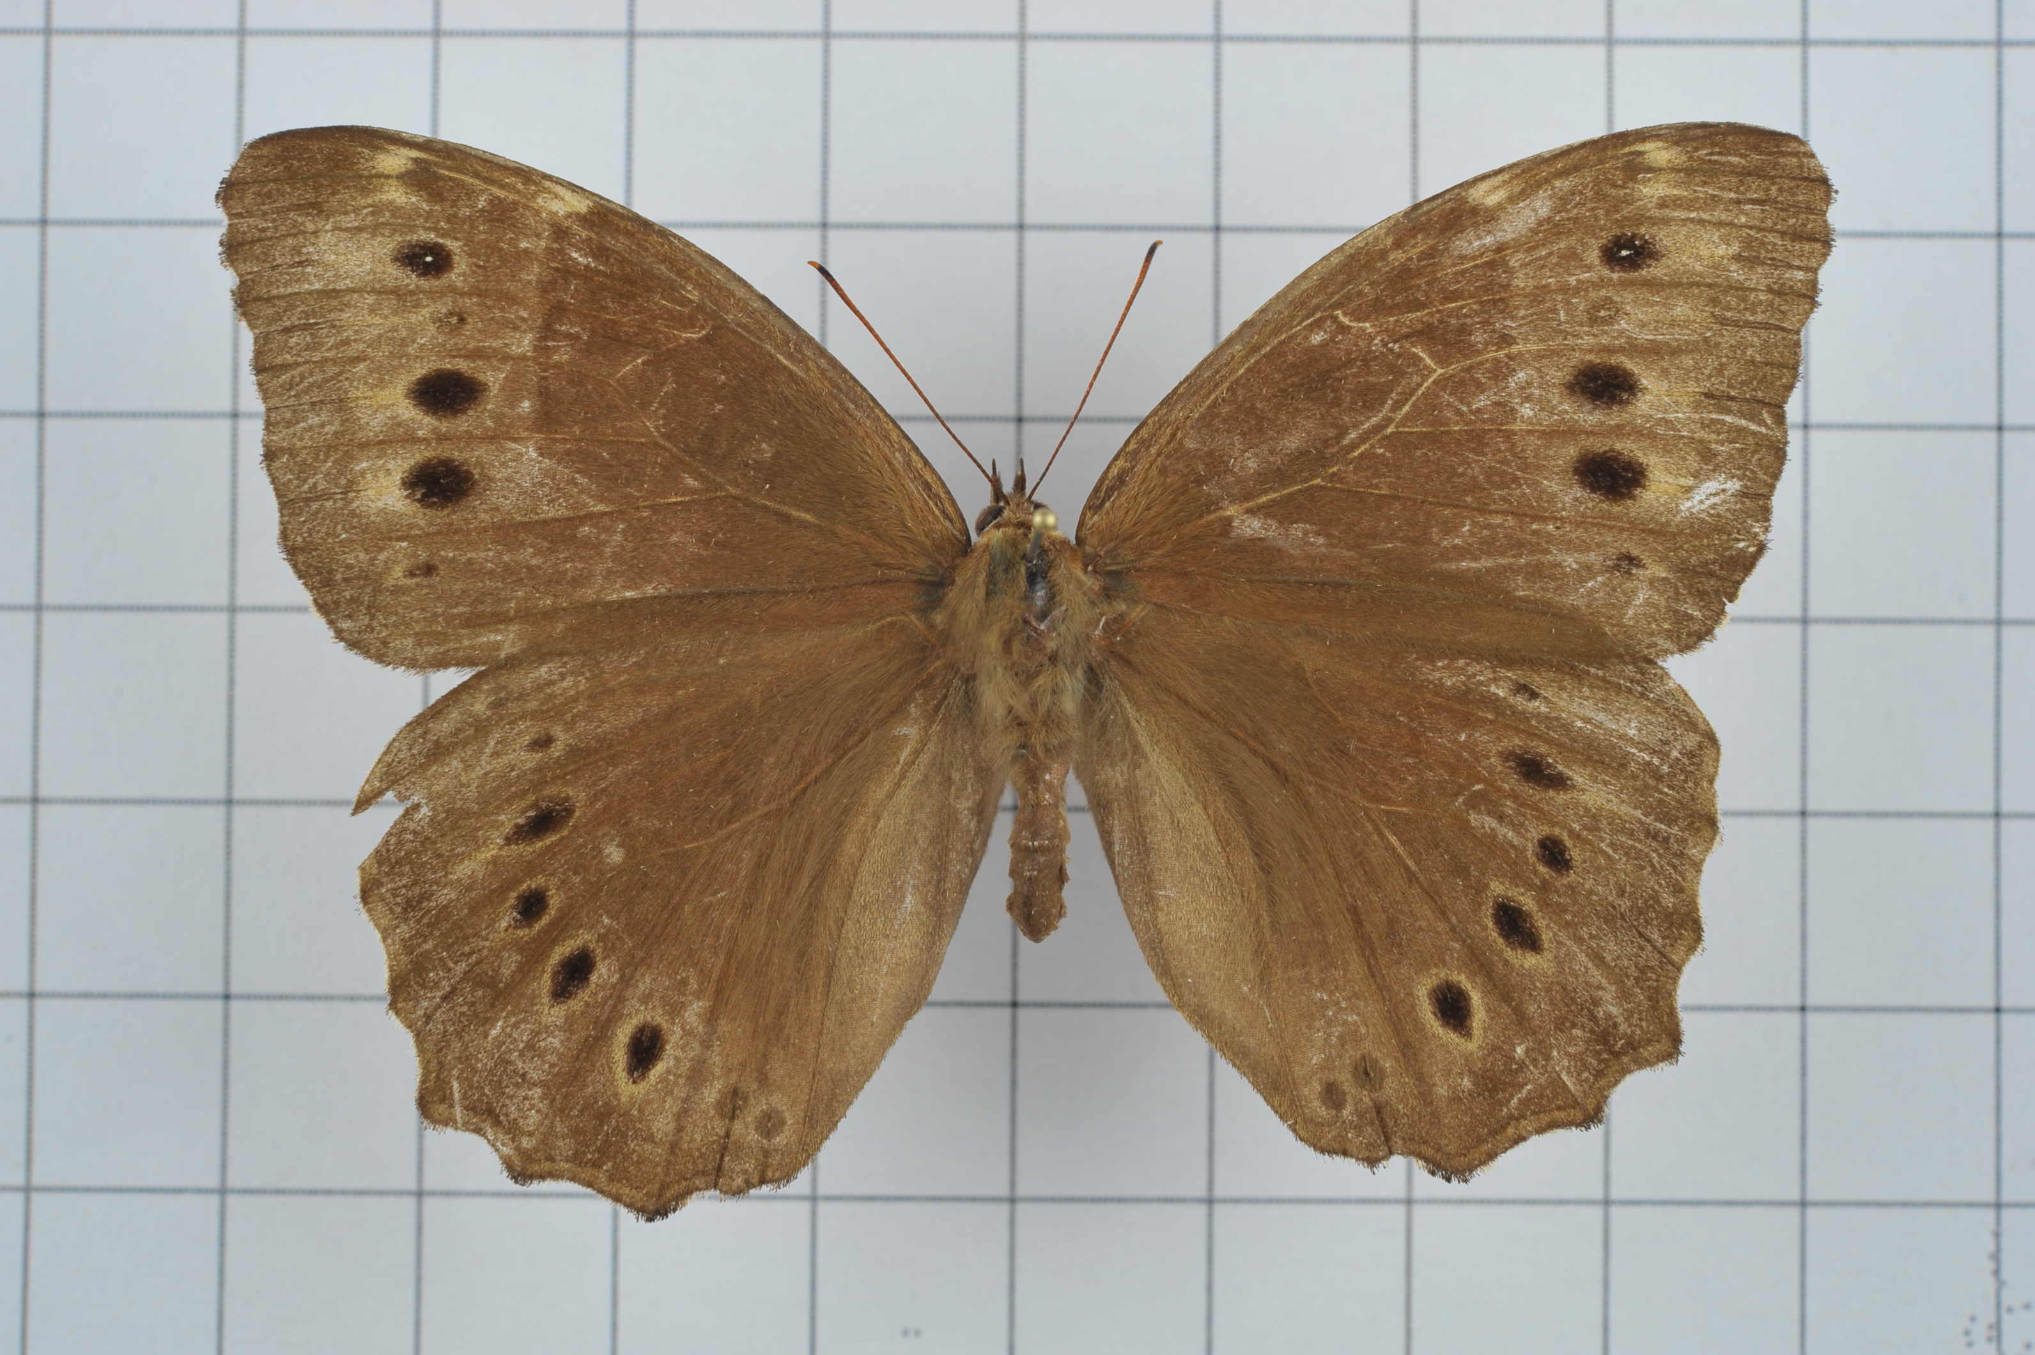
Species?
Neope muirheadii nagasawae
